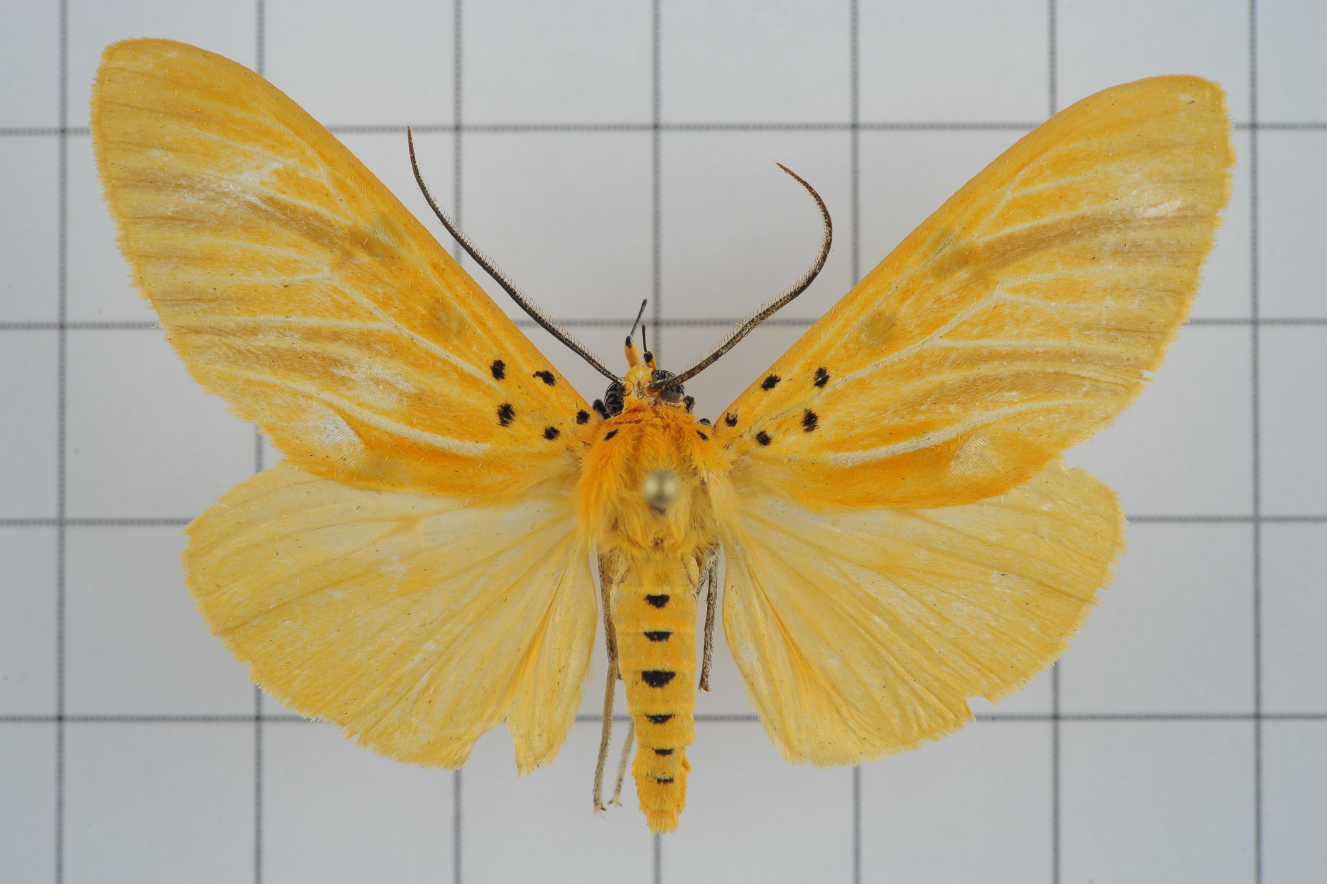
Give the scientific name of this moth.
Asota egens confinis
